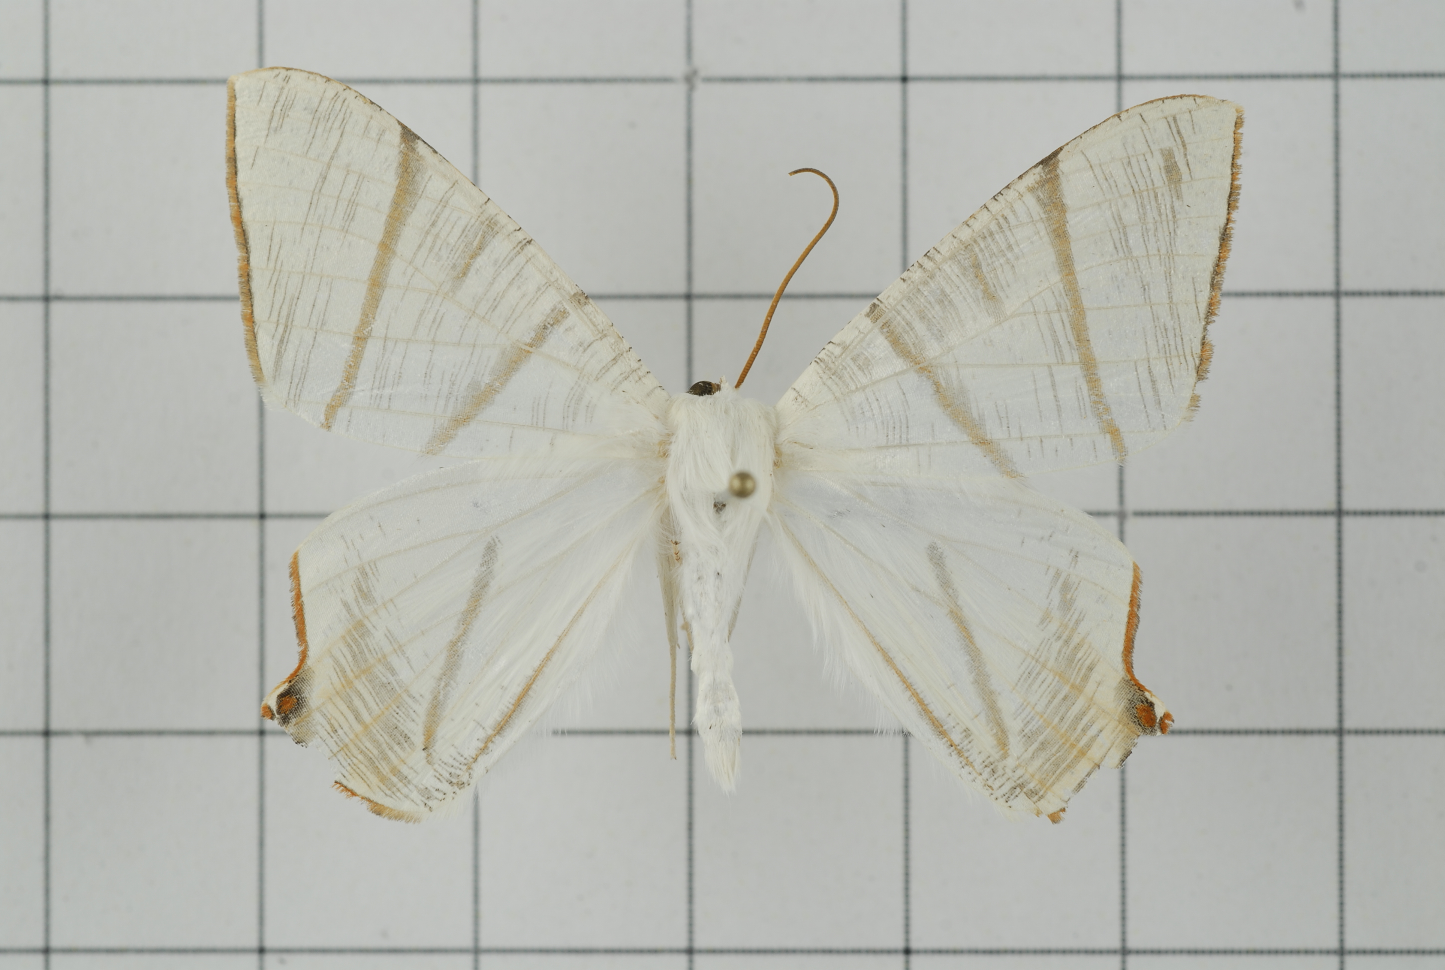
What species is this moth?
Ourapteryx yerburii virescens
